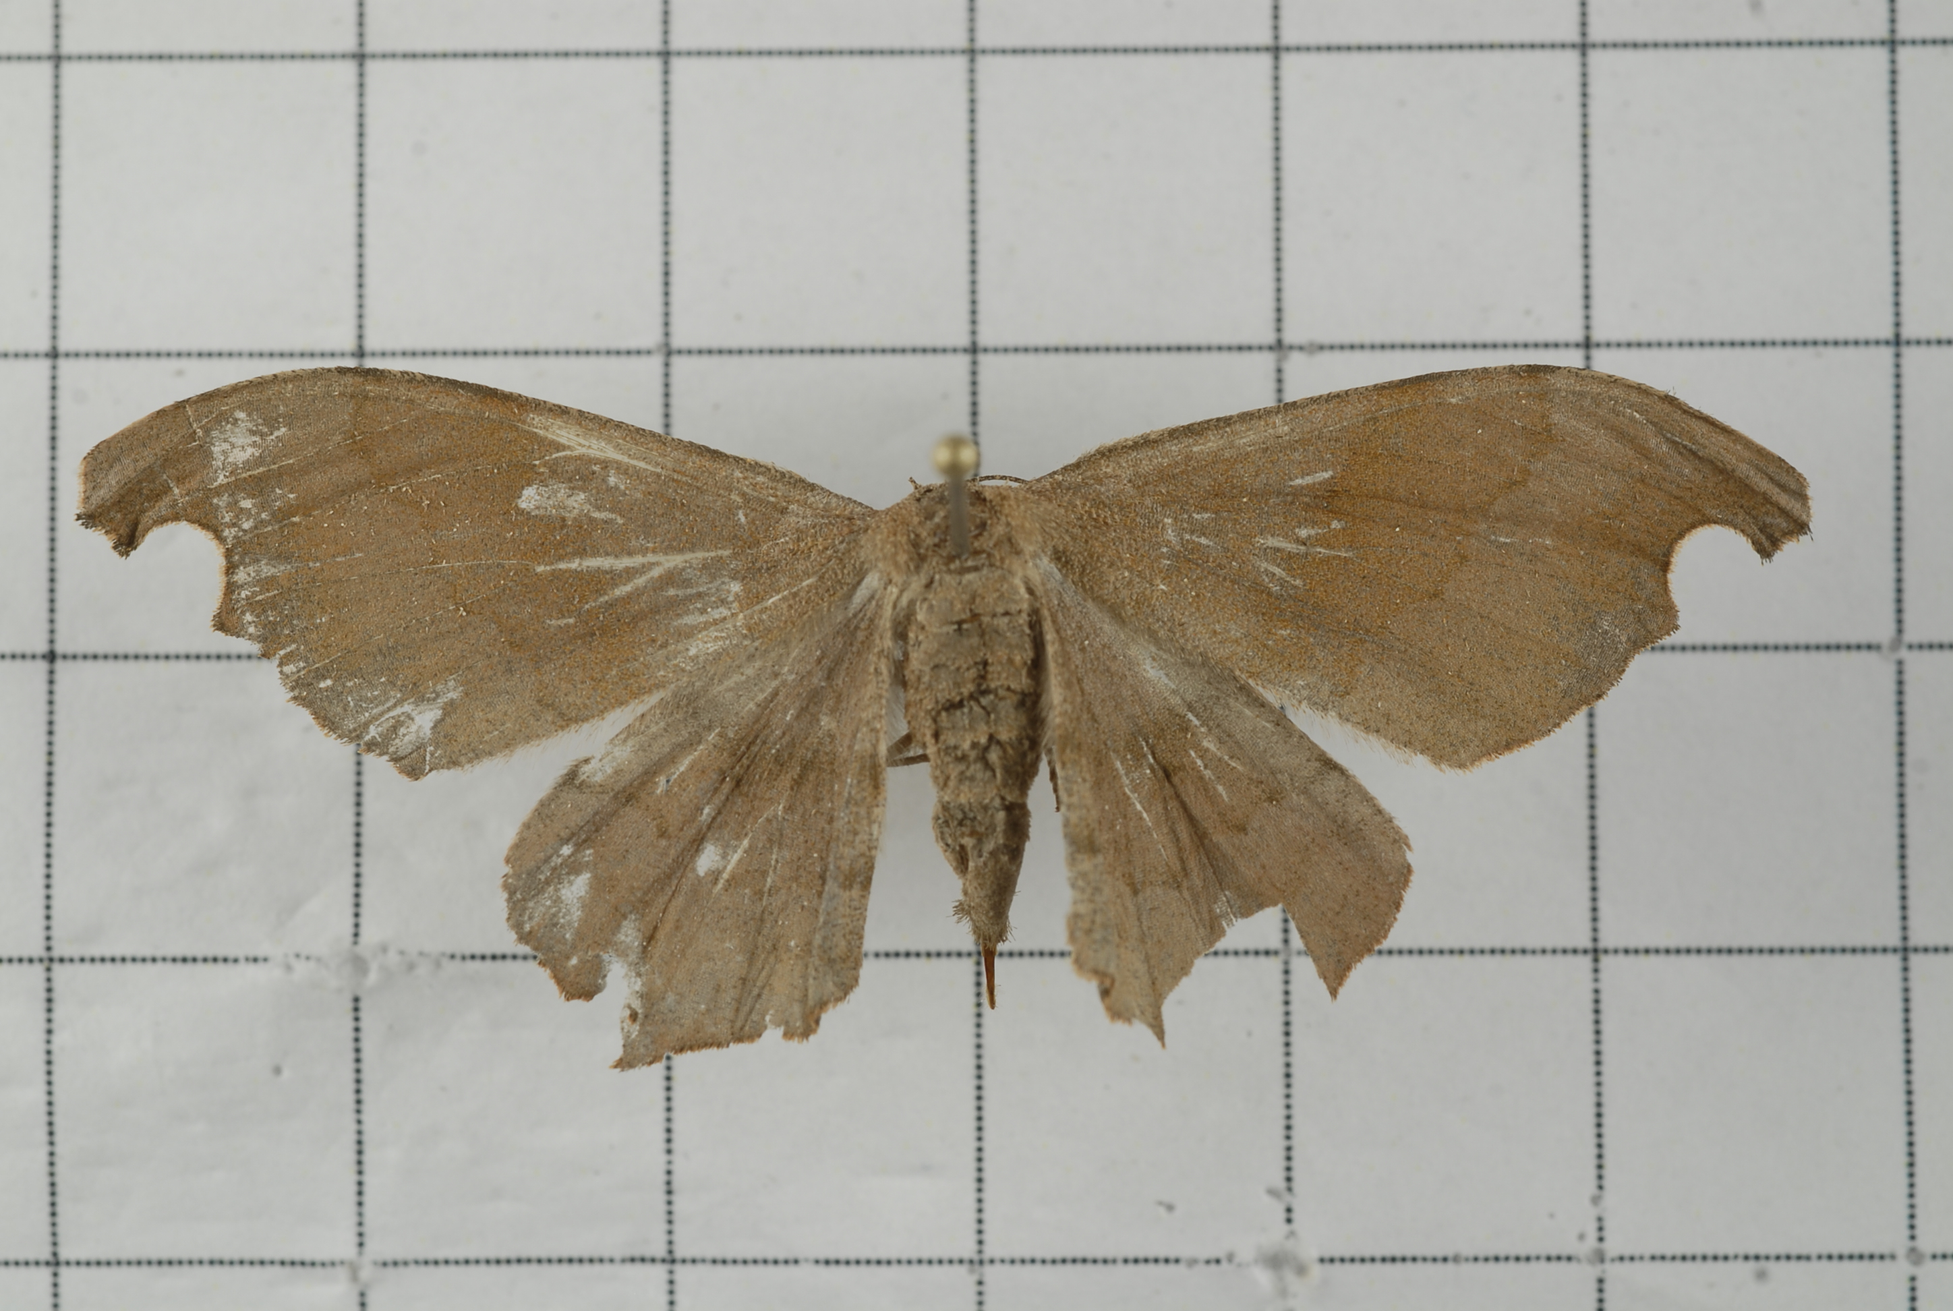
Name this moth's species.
Hyposidra talaca talaca
